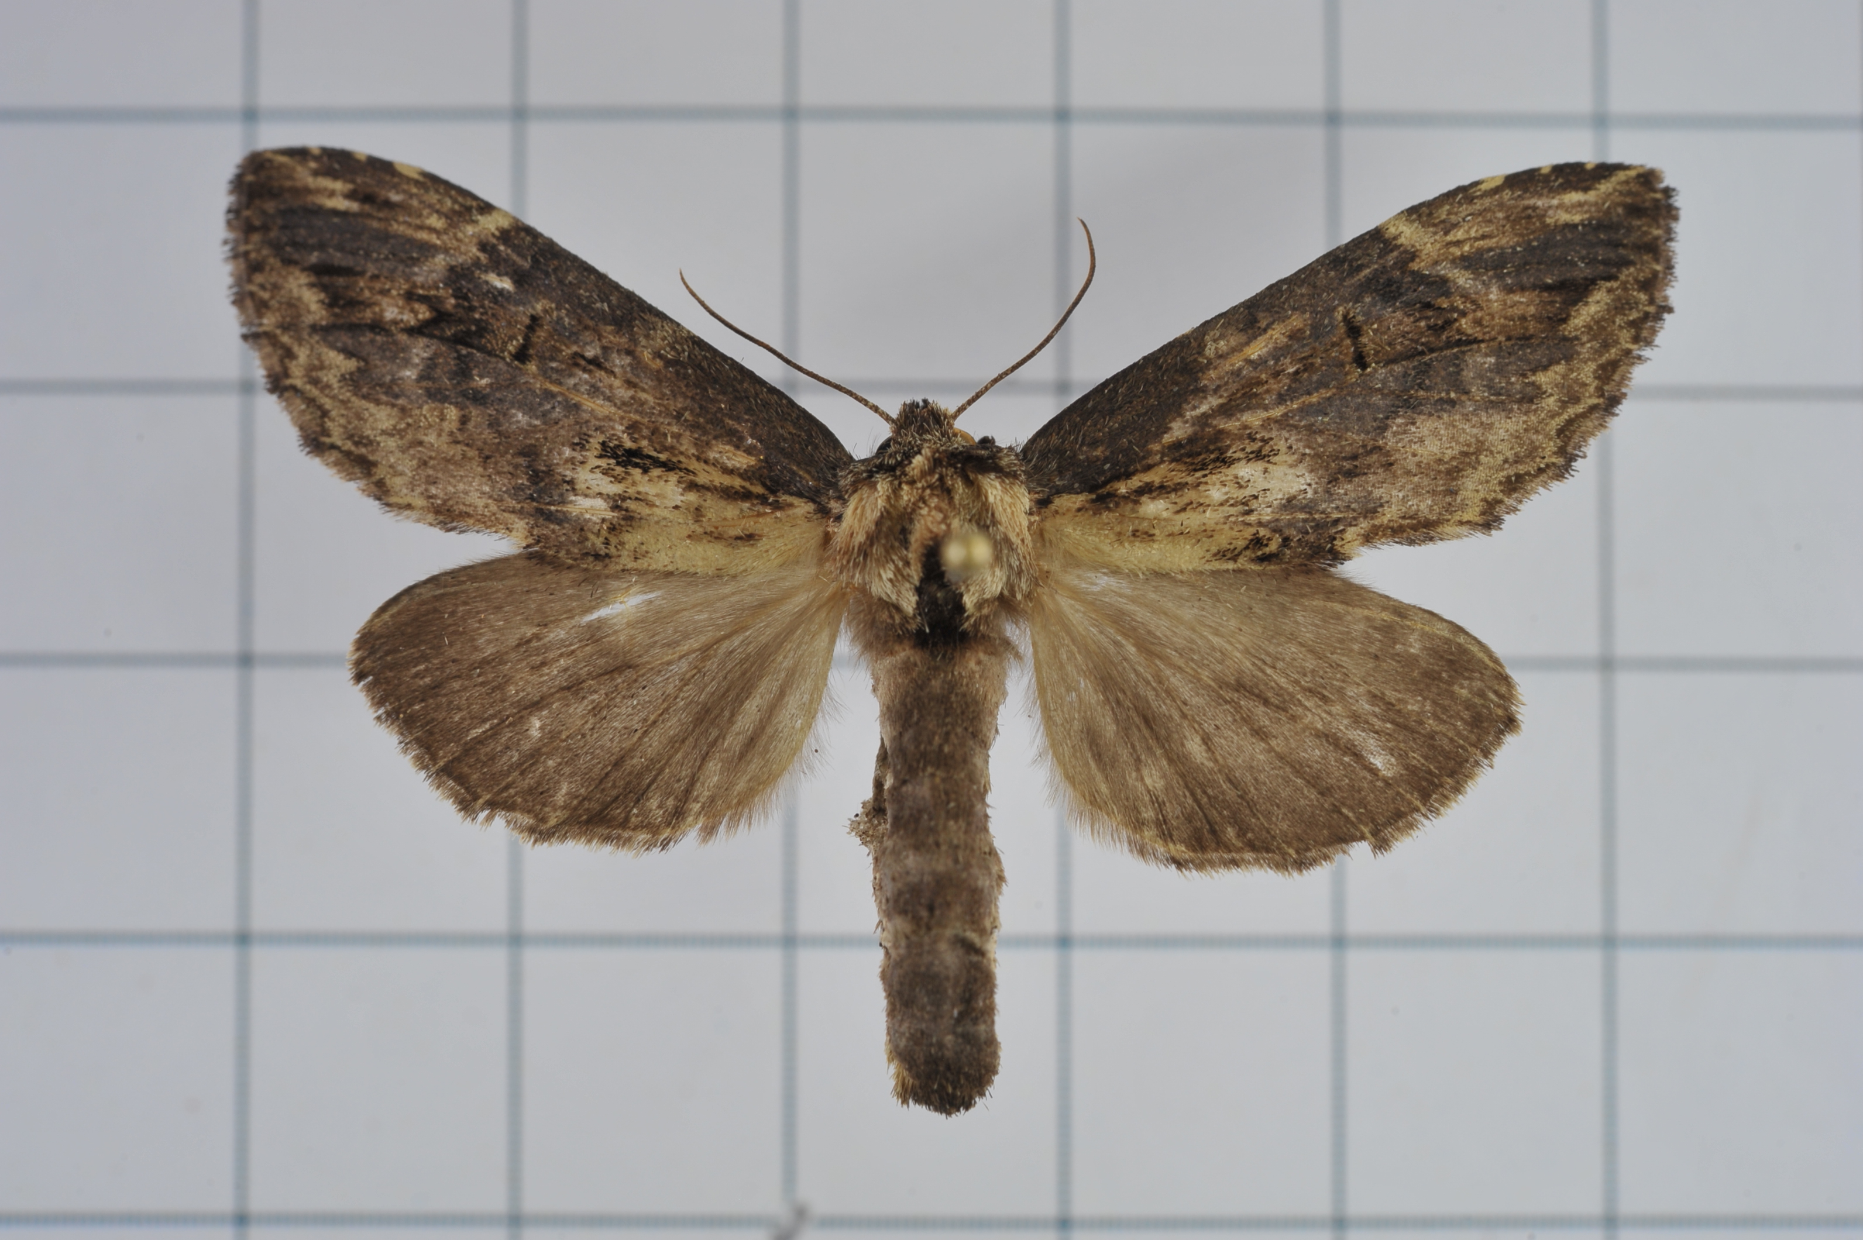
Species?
Hyperaeschrella kosemponica
